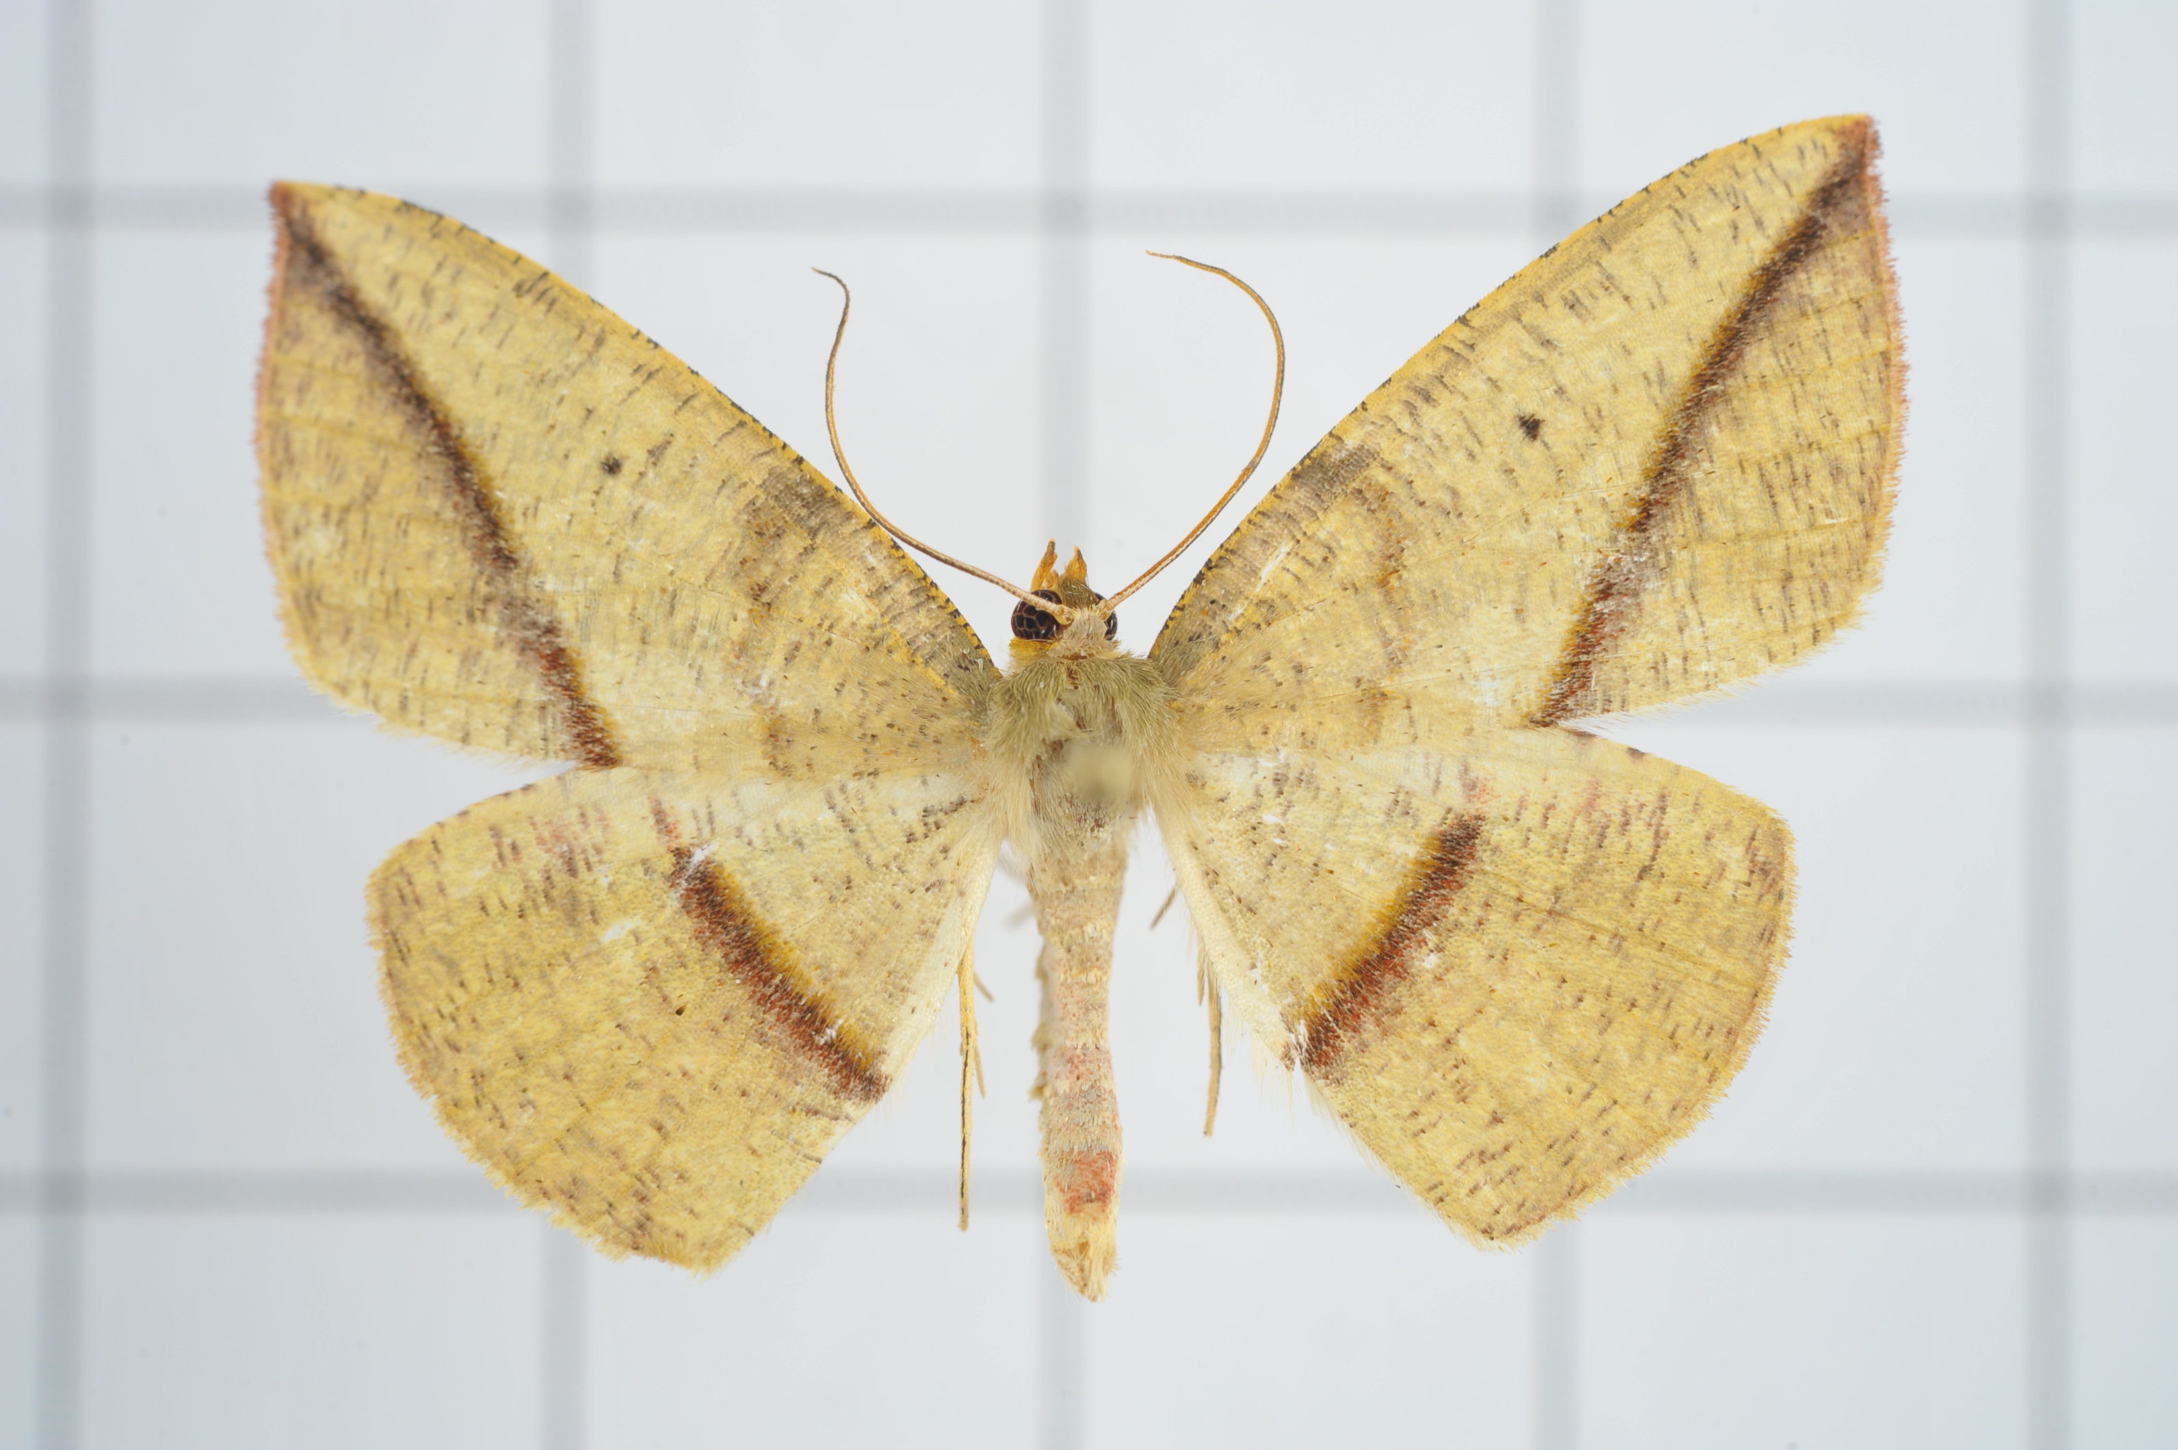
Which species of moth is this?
Polyscia viridispurca
